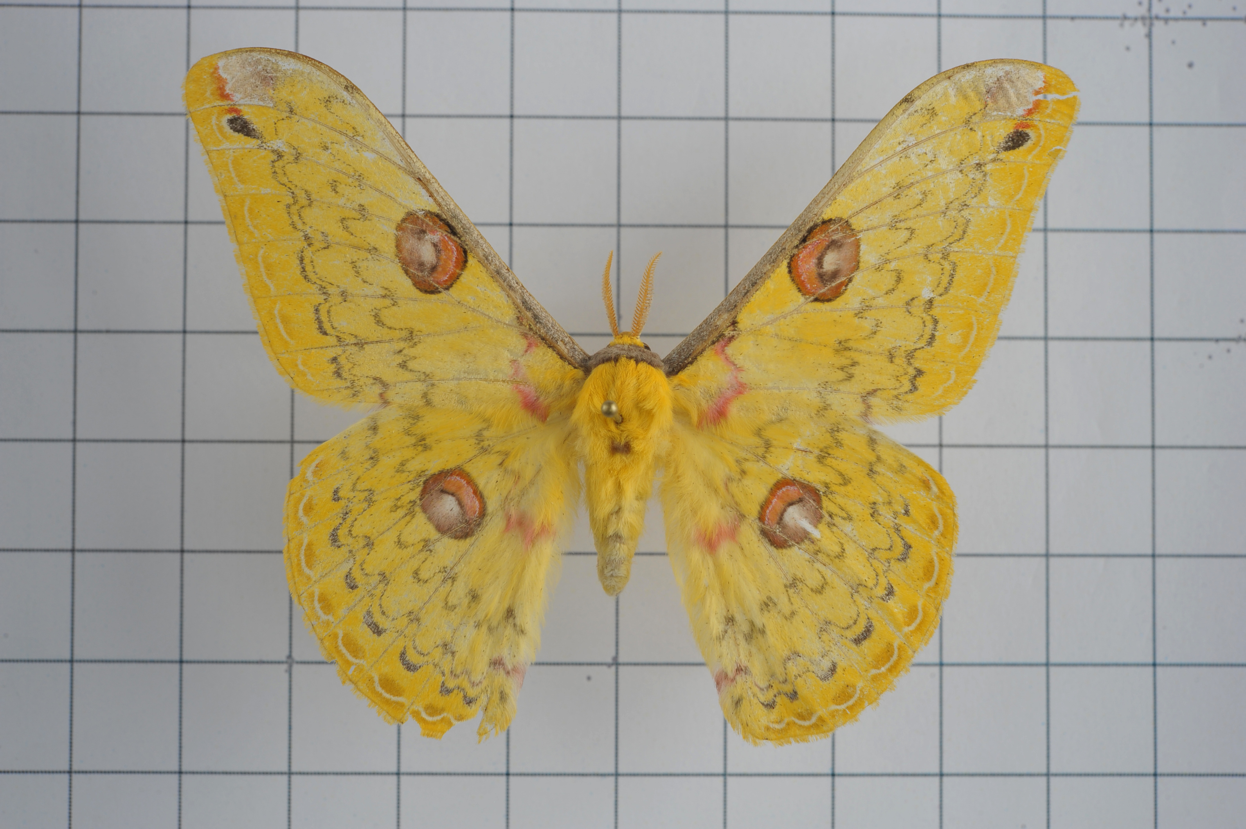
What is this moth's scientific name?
Loepa formosensis
